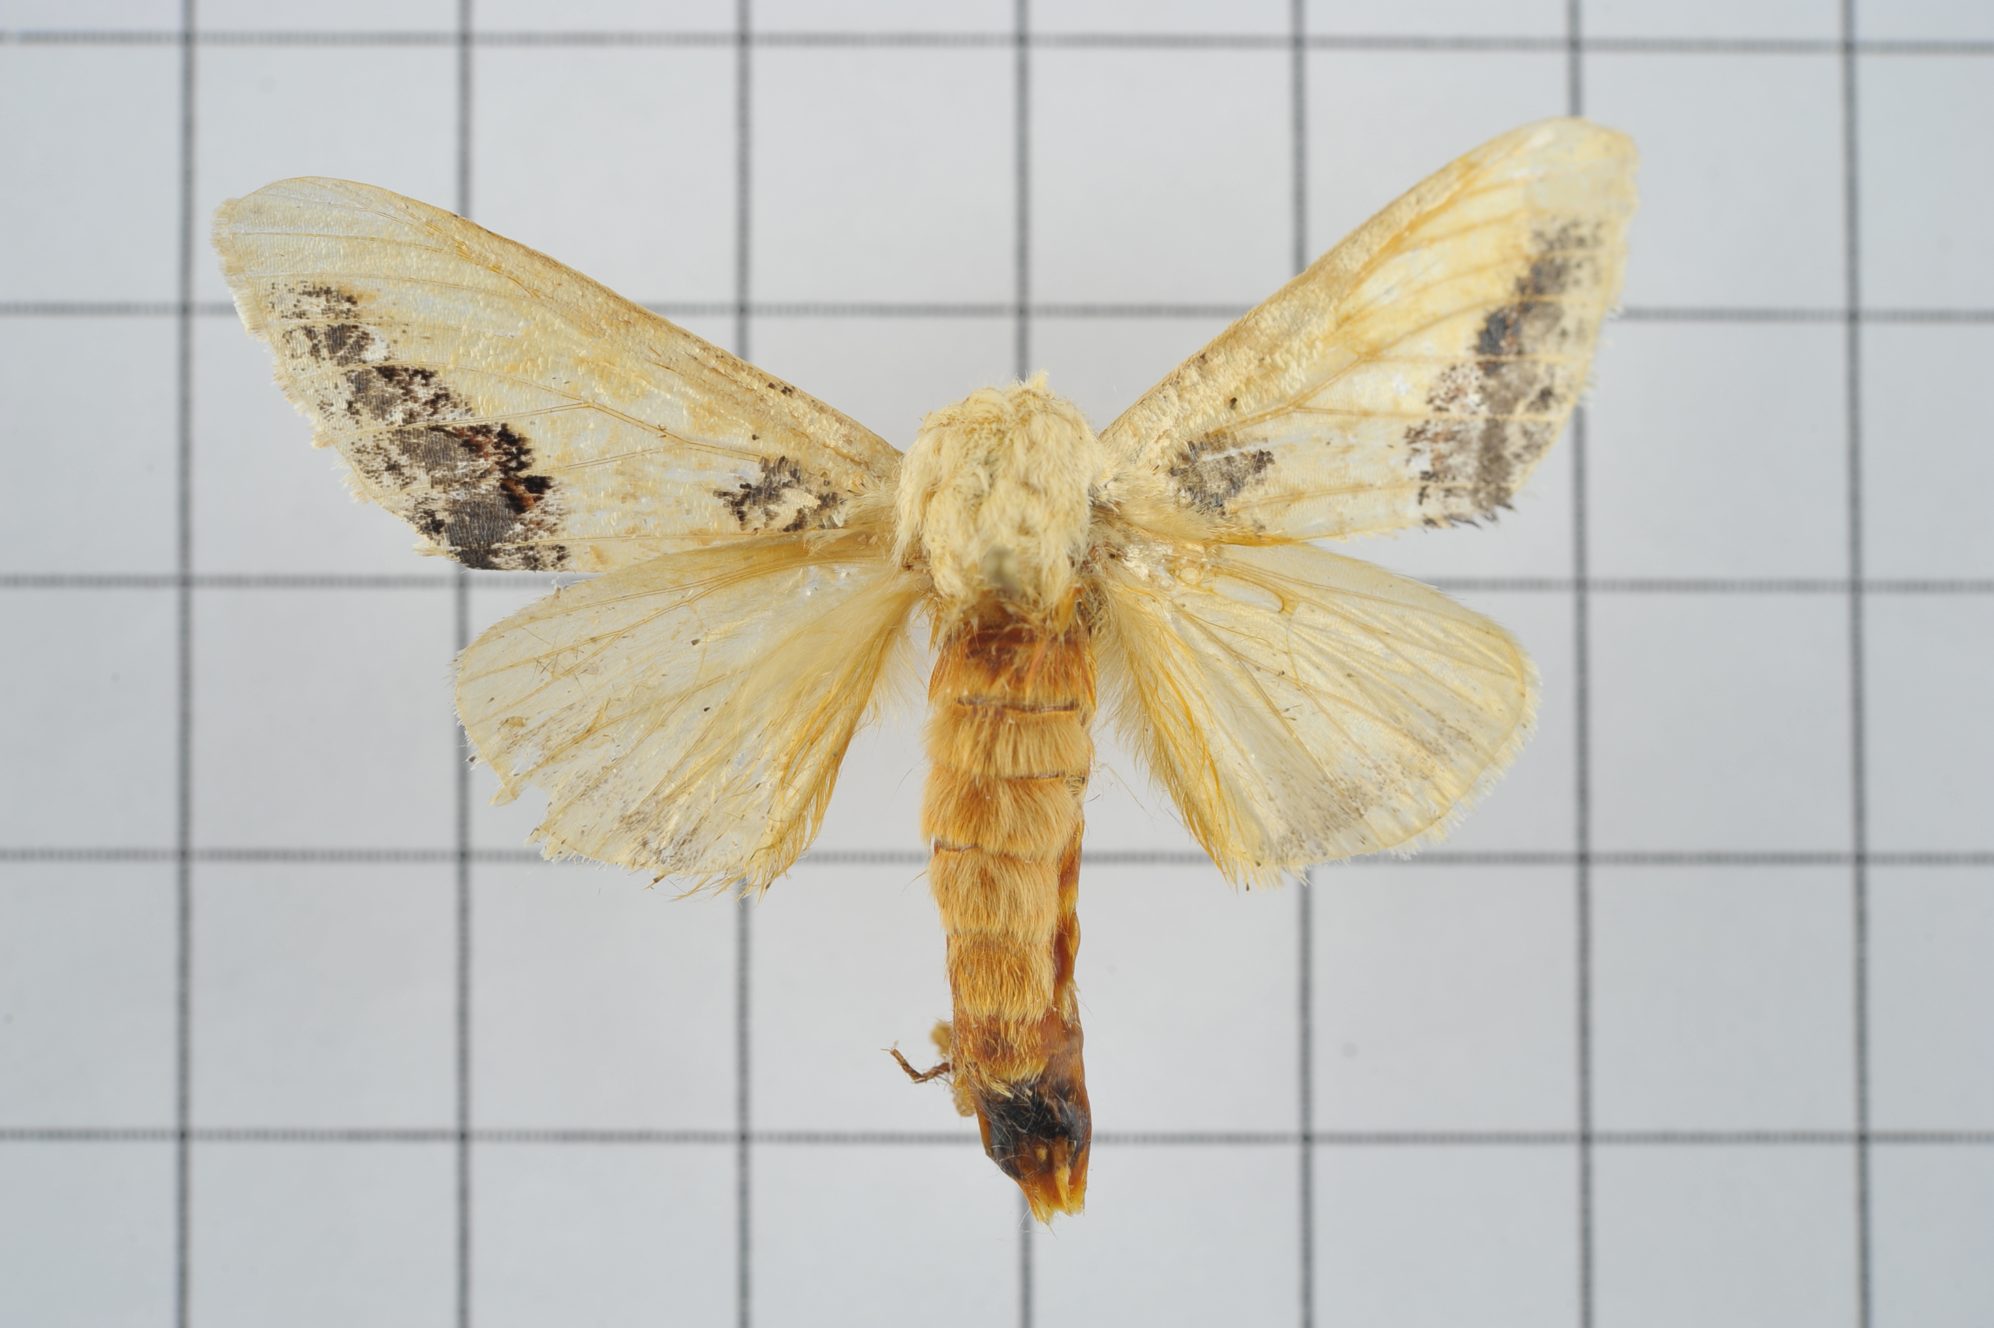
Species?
Phalera flavescens flavescens
